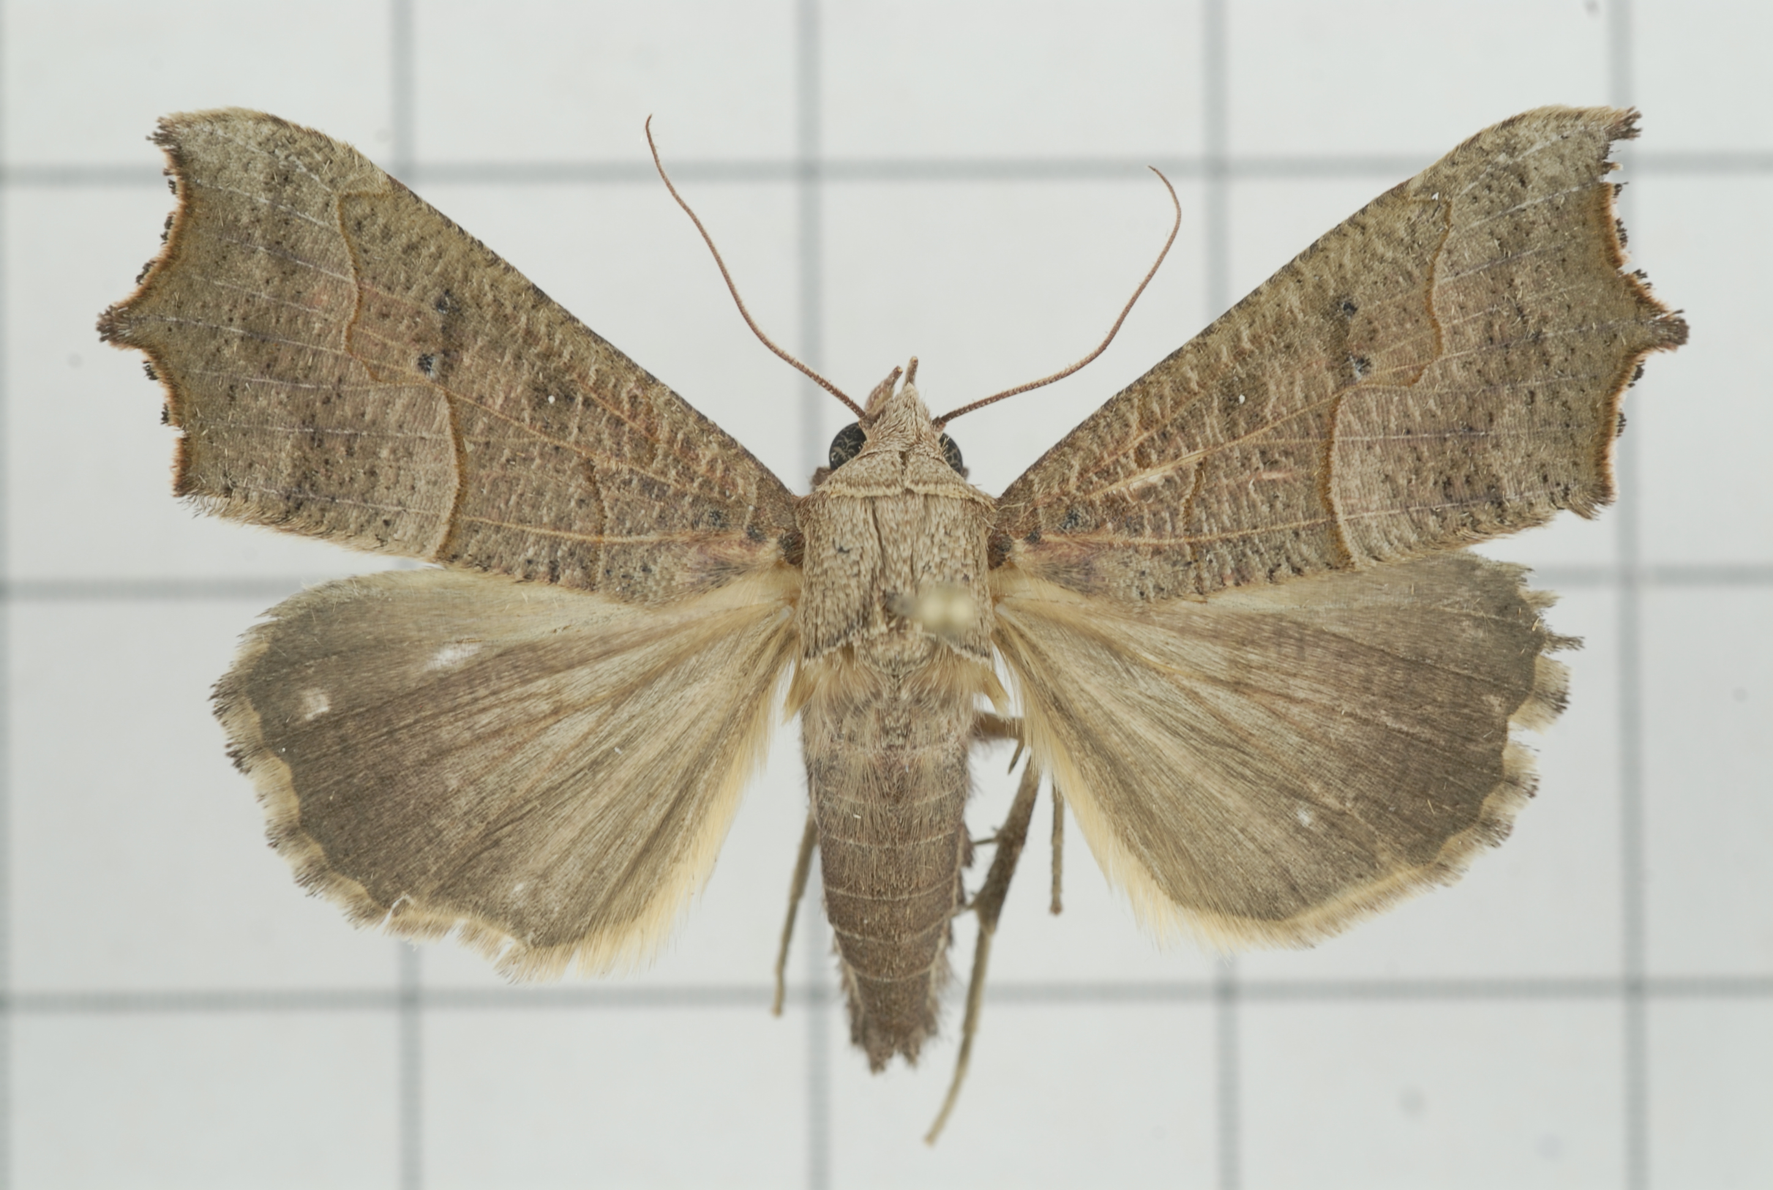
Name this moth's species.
Gonitis mesogona
